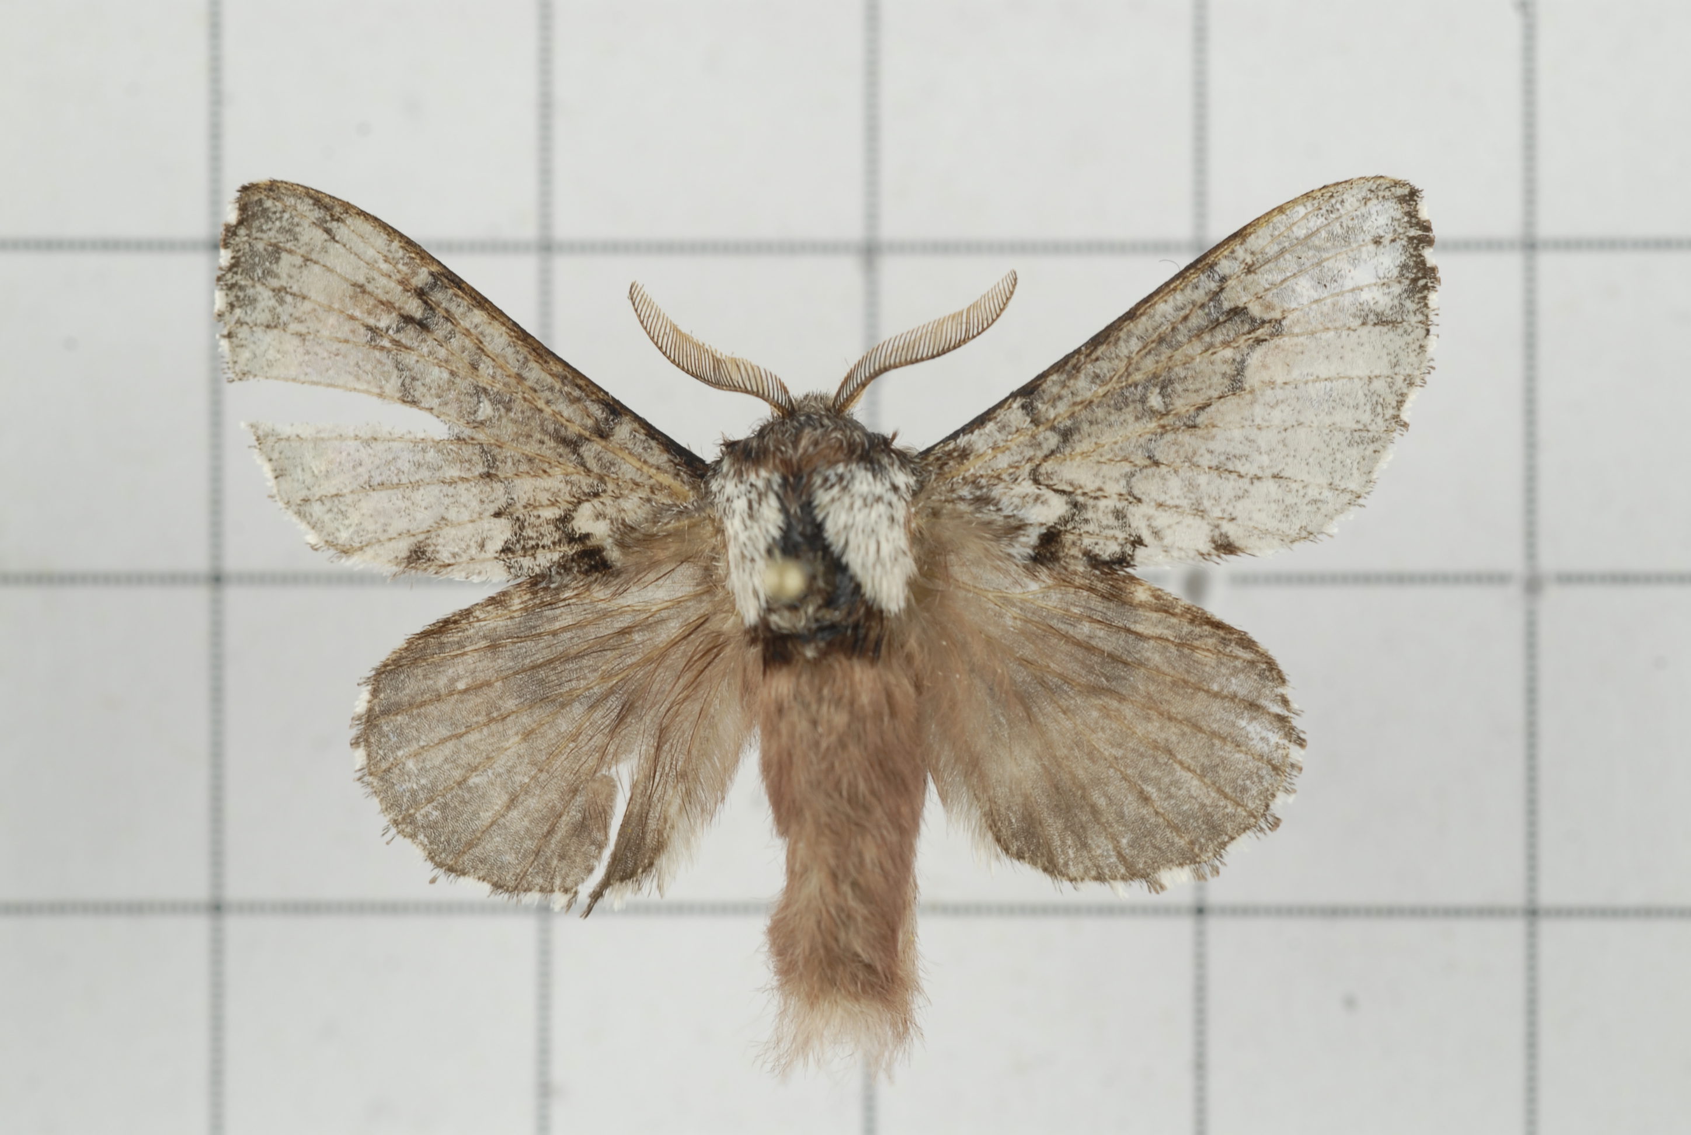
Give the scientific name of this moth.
Cosmotriche discitincta discitincta
